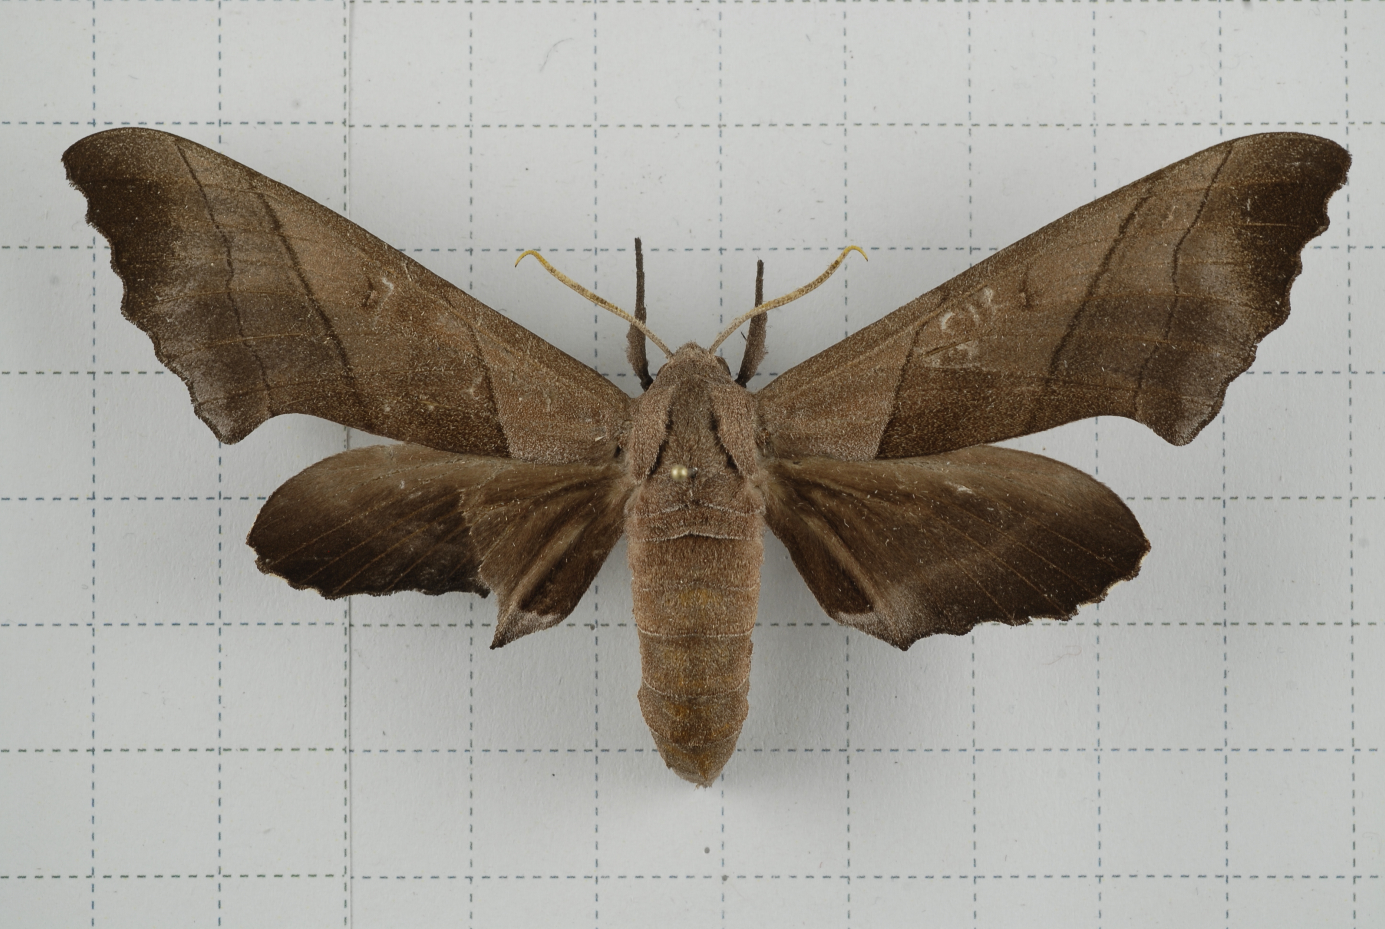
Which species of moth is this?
Polyptychus chinensis chinensis
